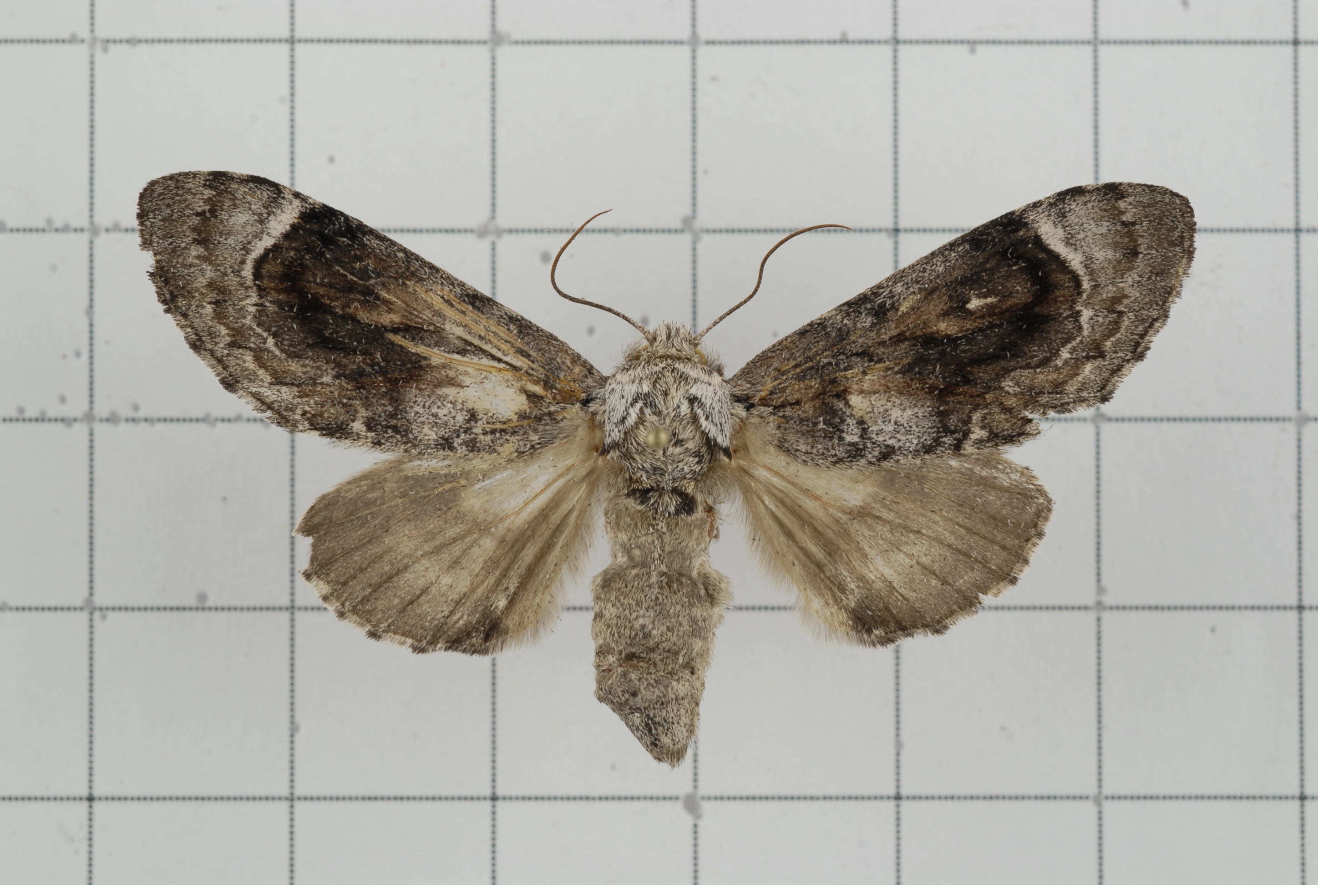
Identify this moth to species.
Fentonia baibarana
